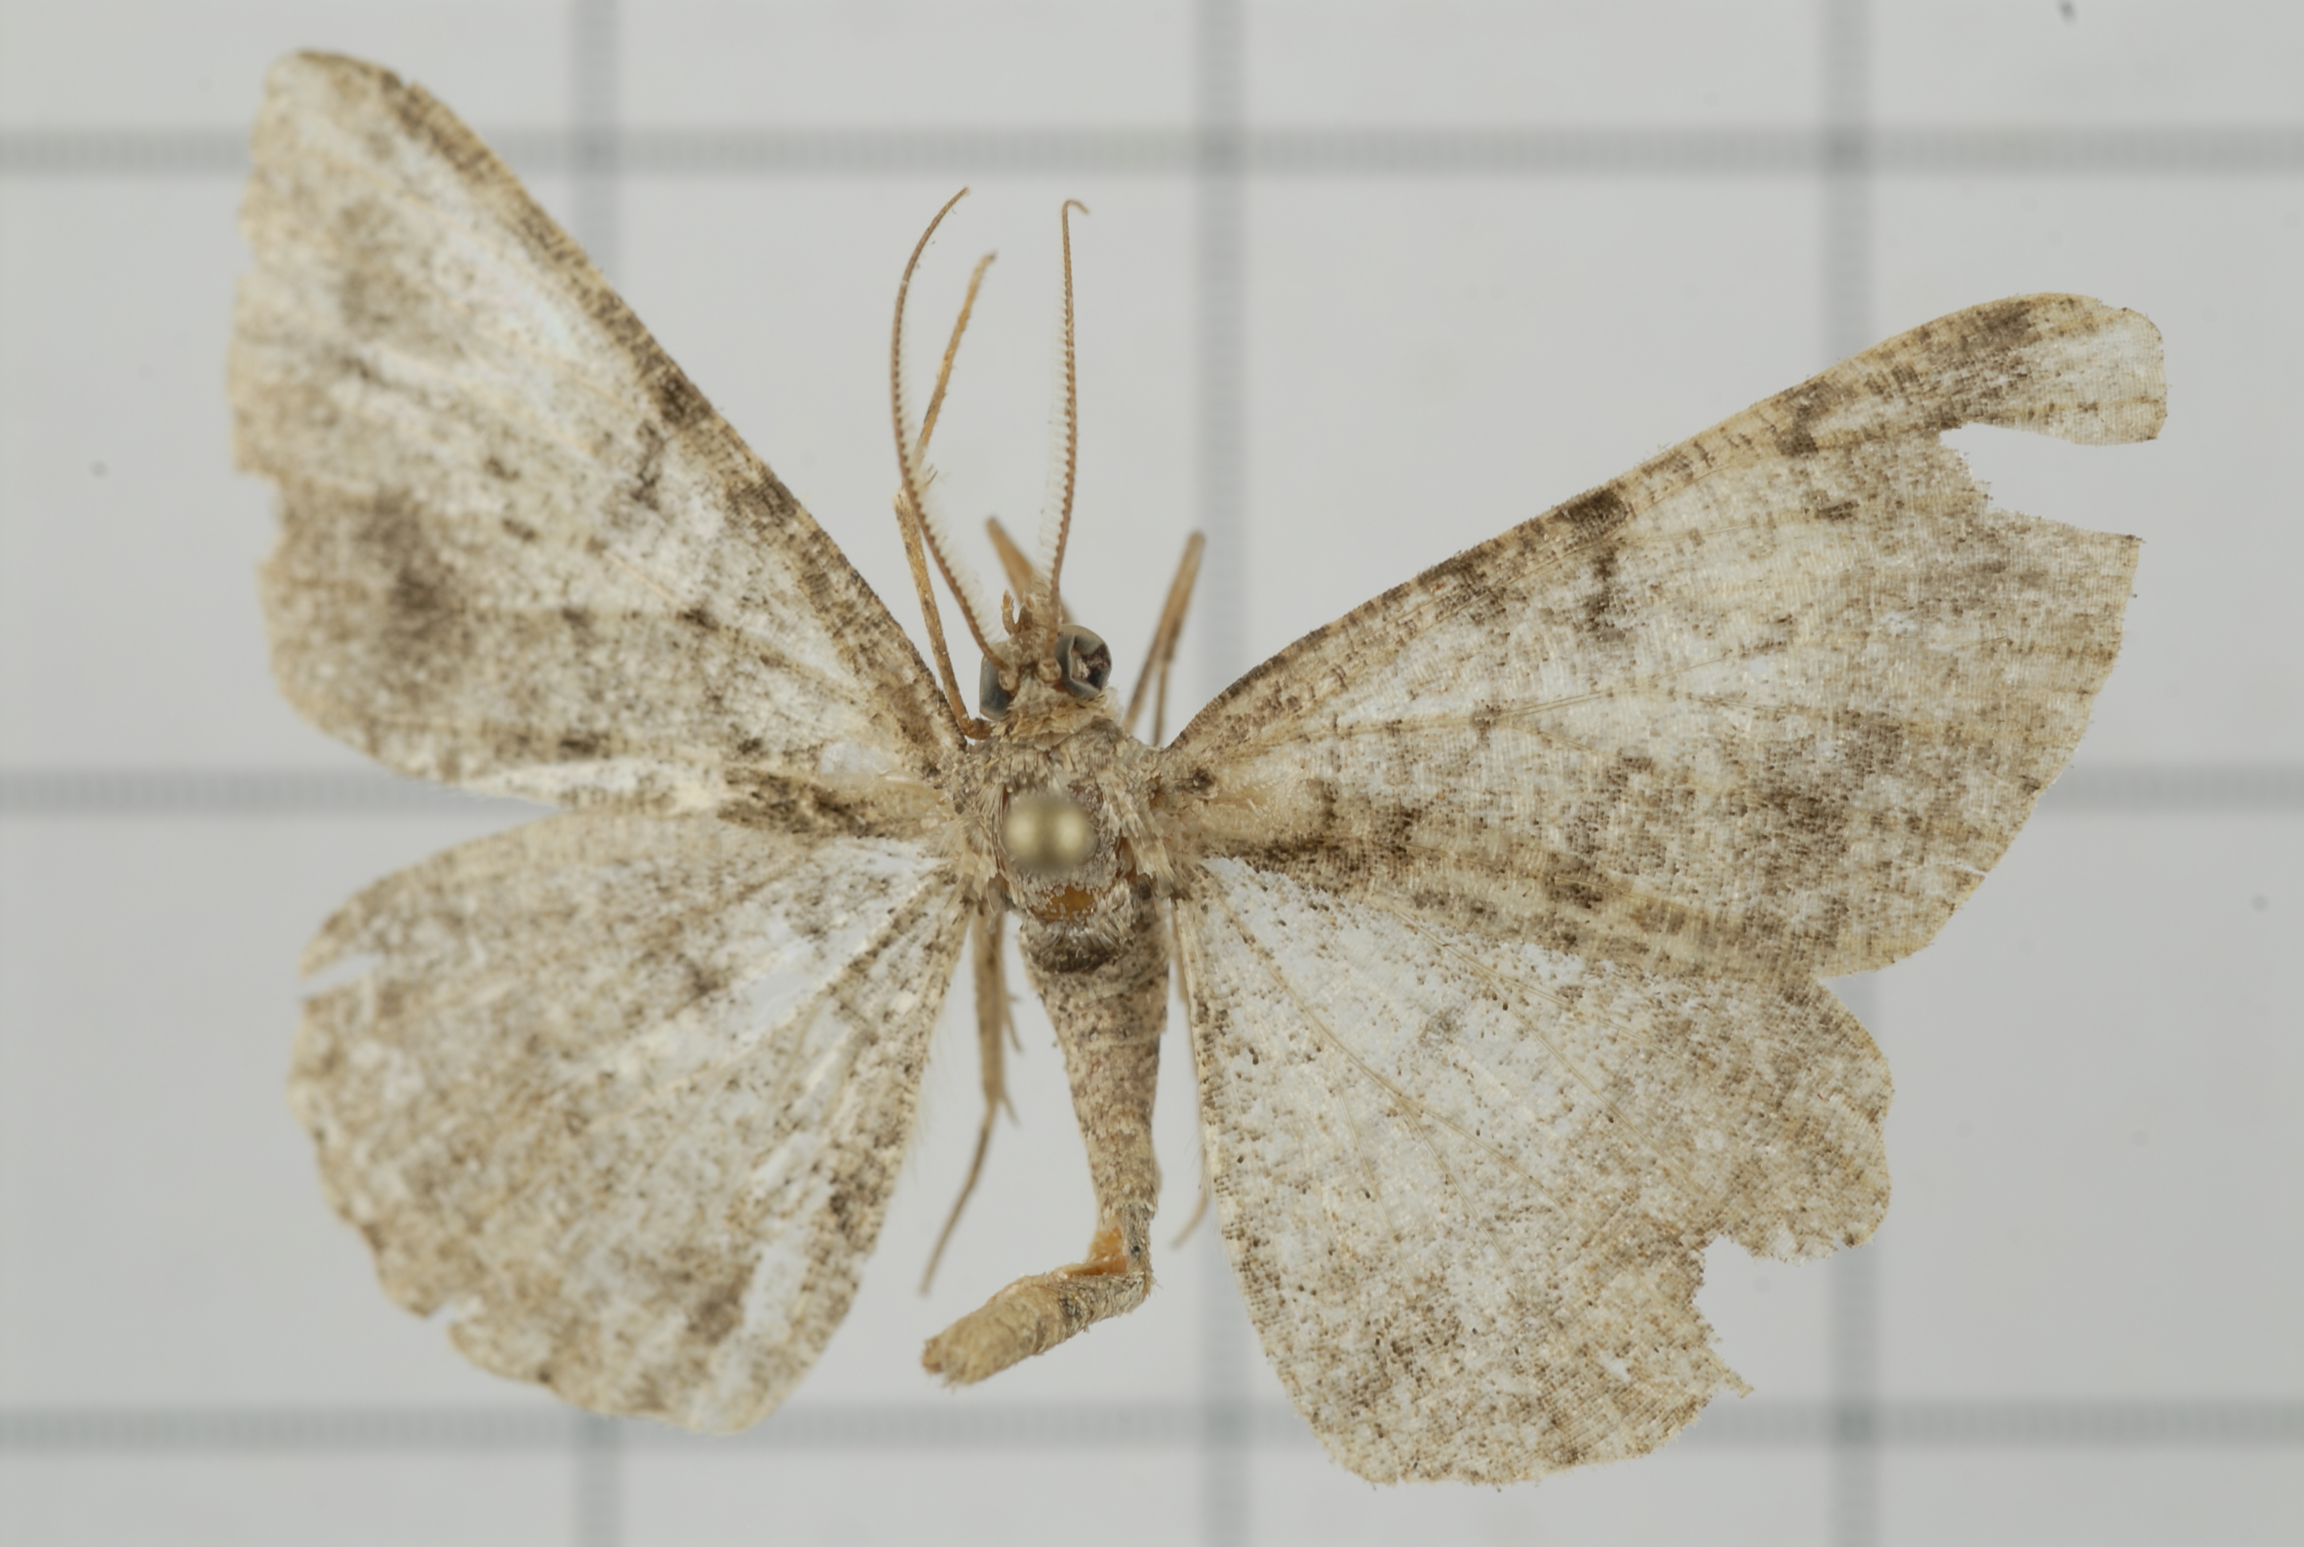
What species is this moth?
Psilalcis breta rantaizana
